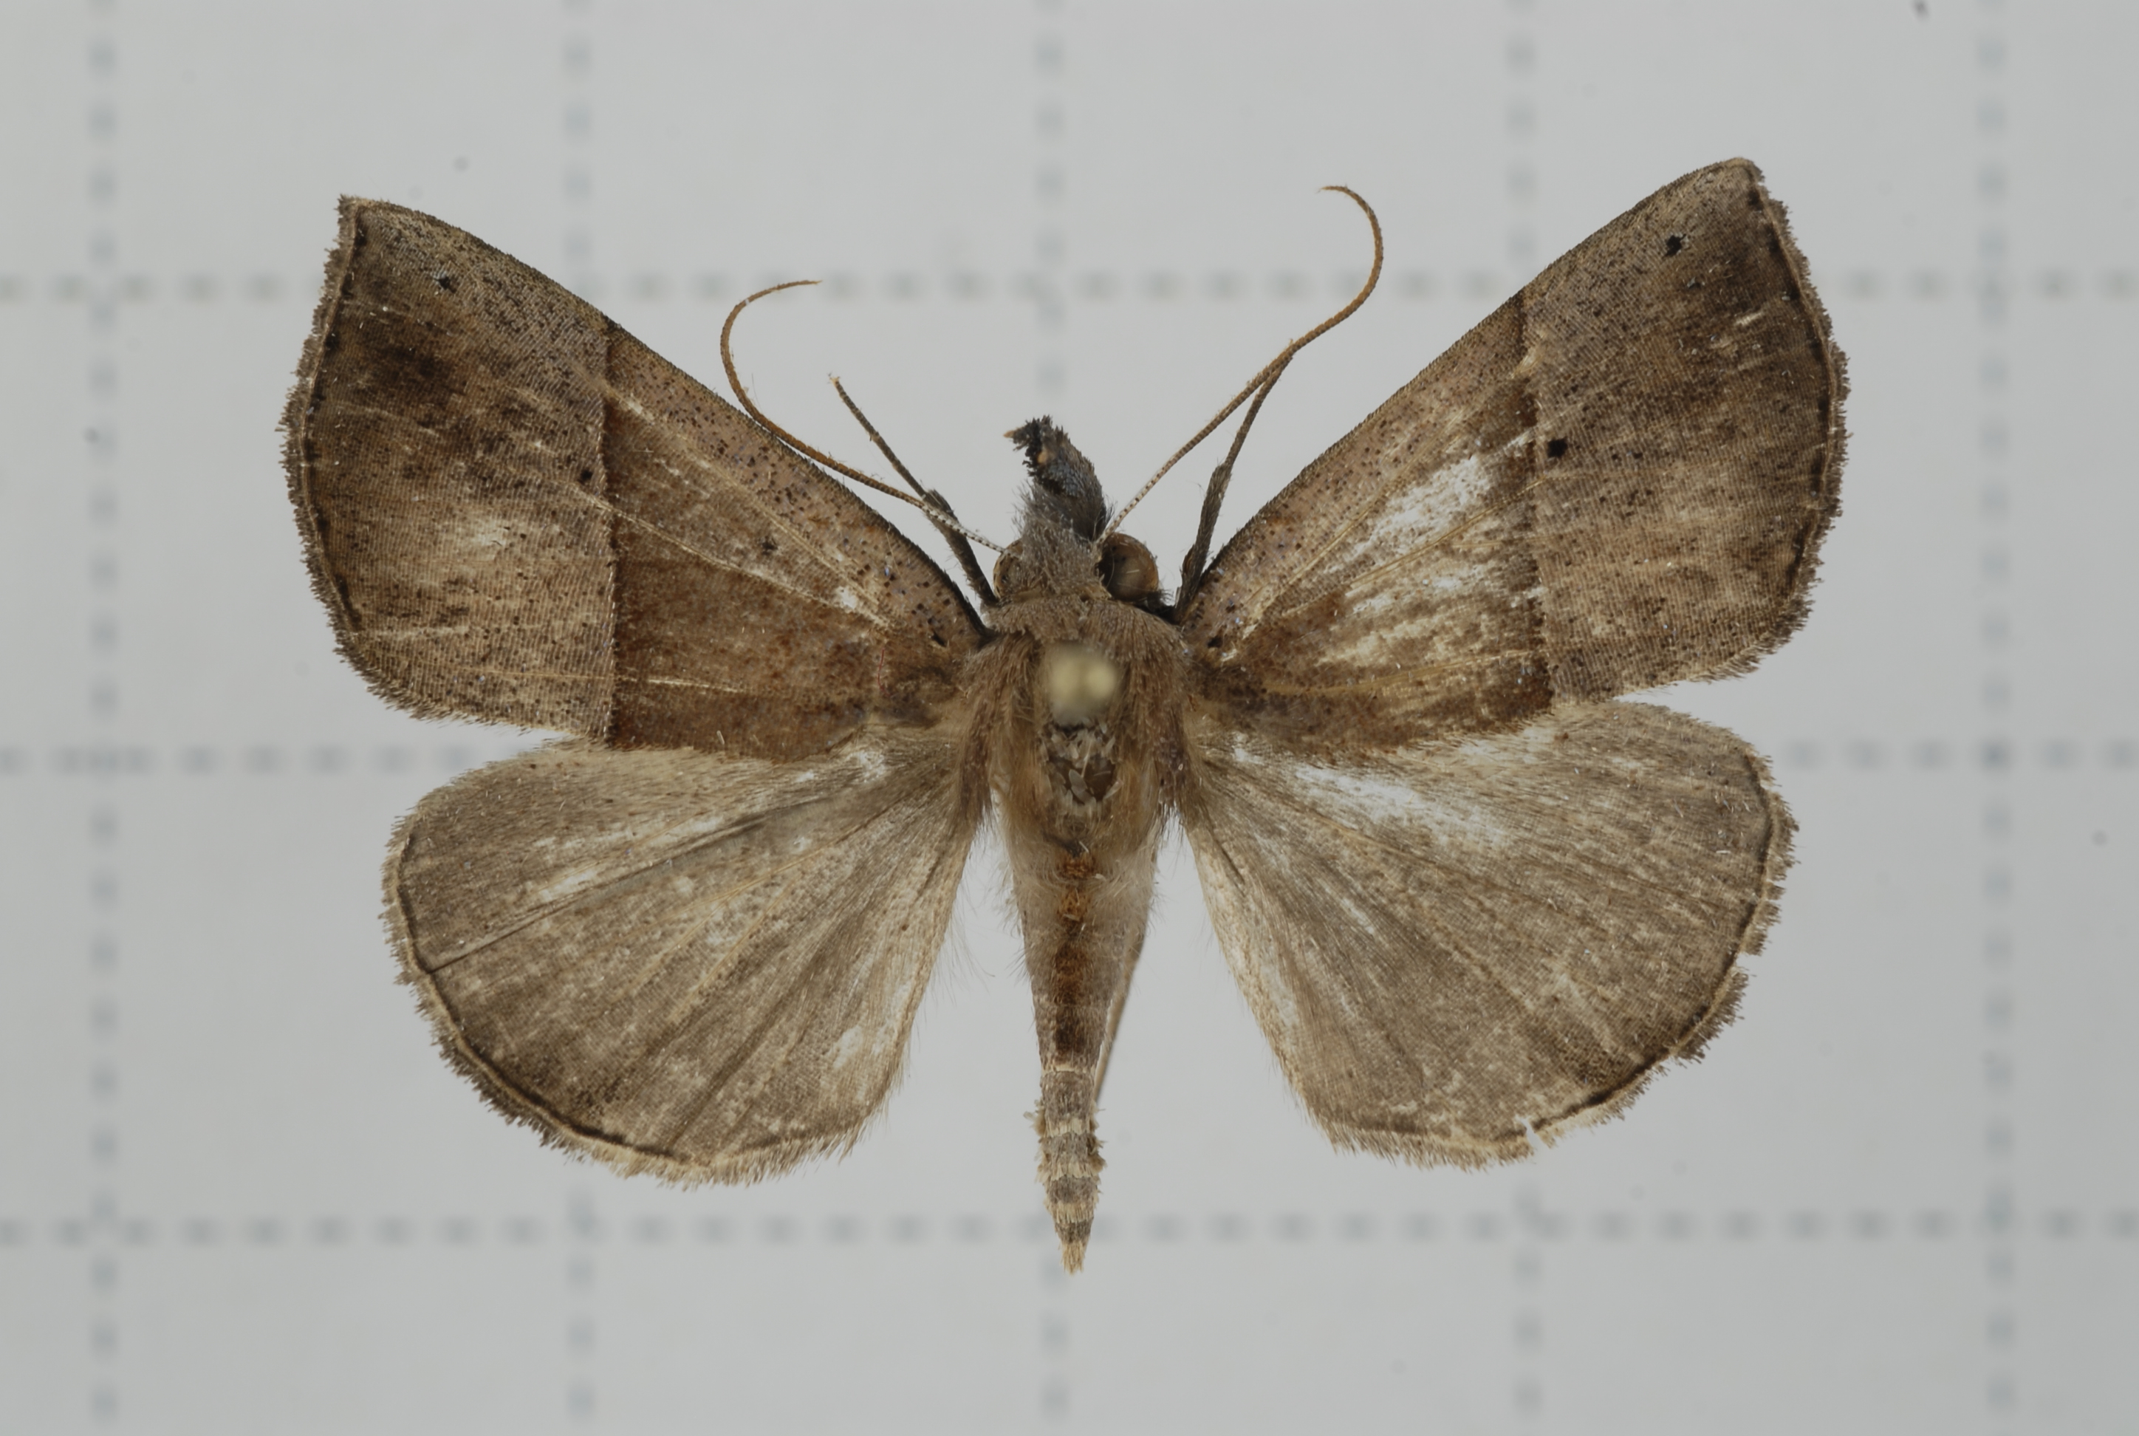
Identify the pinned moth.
Hypena iconicalis
